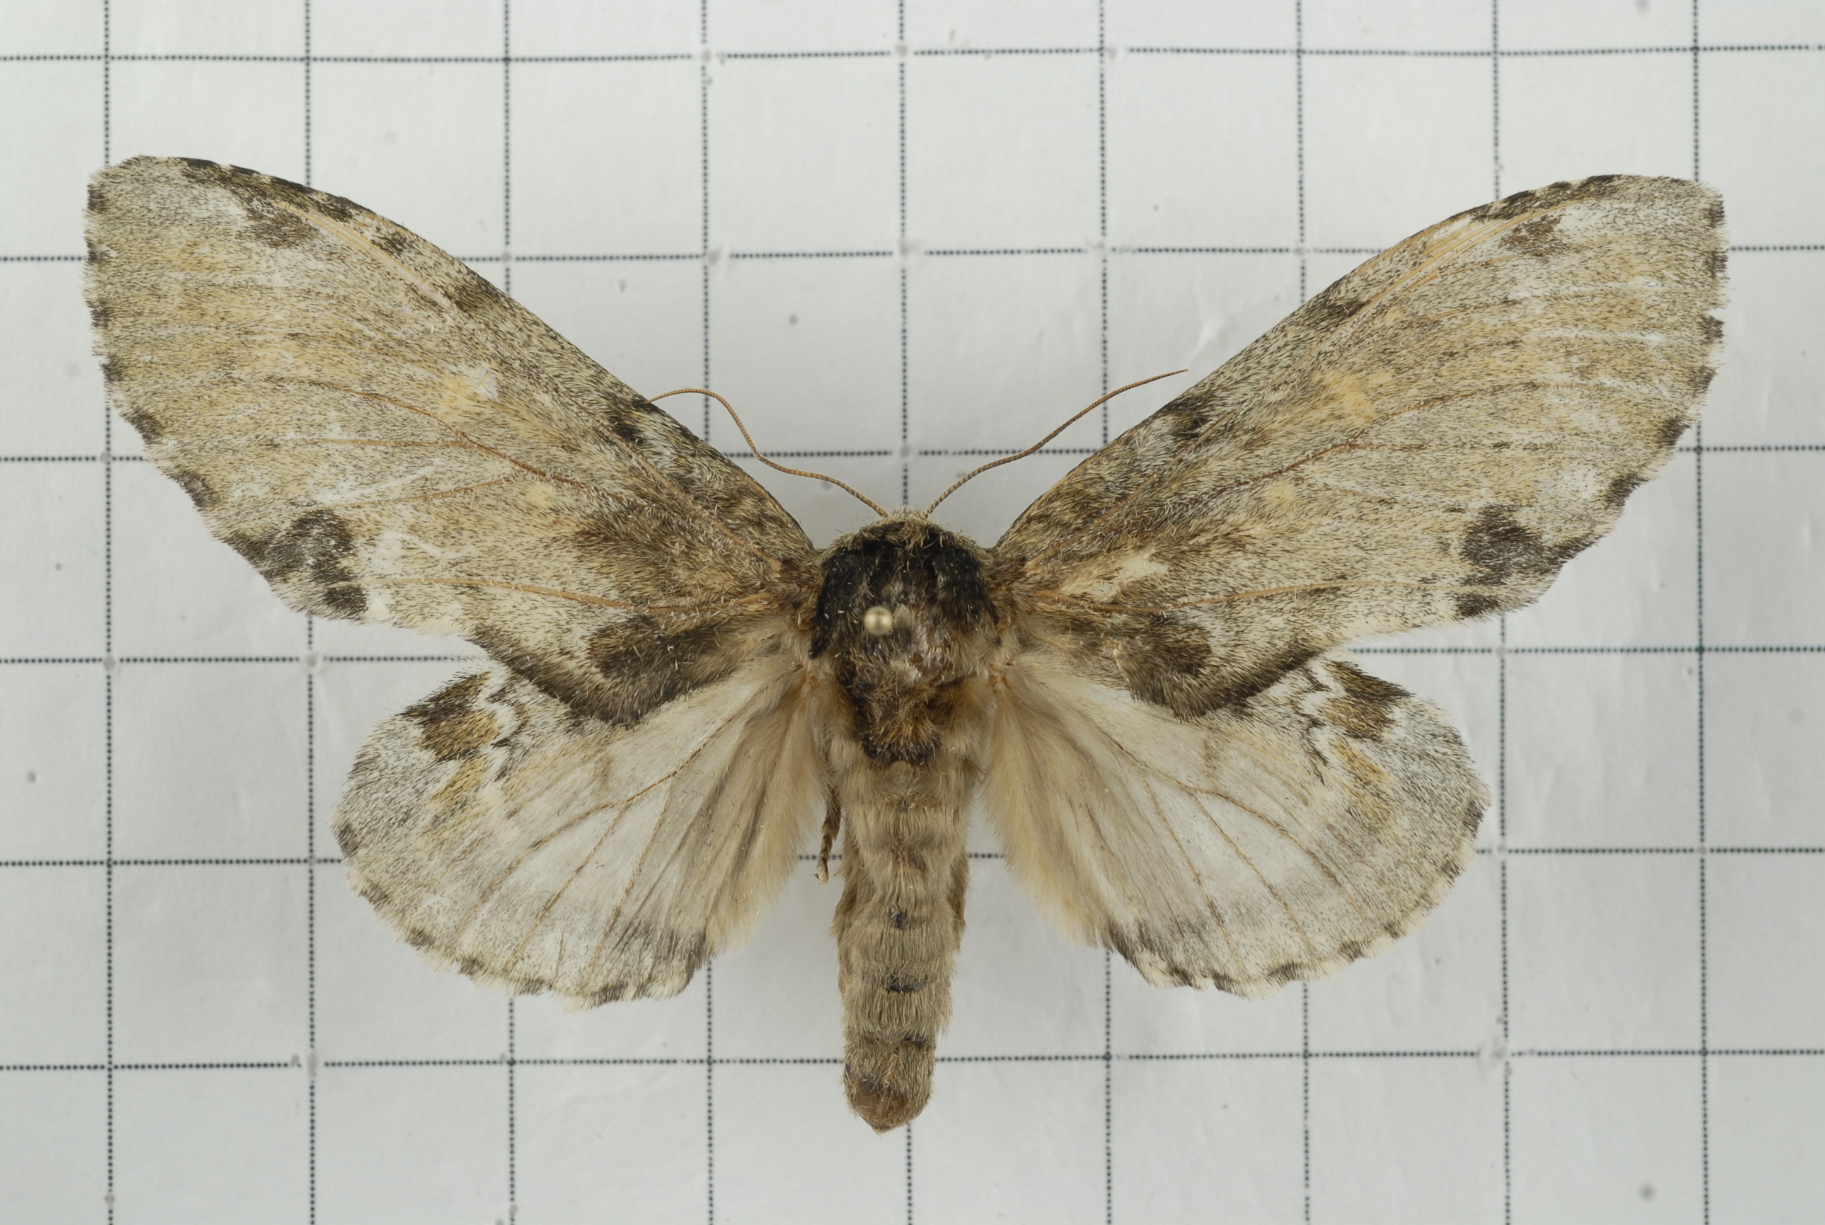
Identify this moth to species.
Peridea moorei ochreipennis
